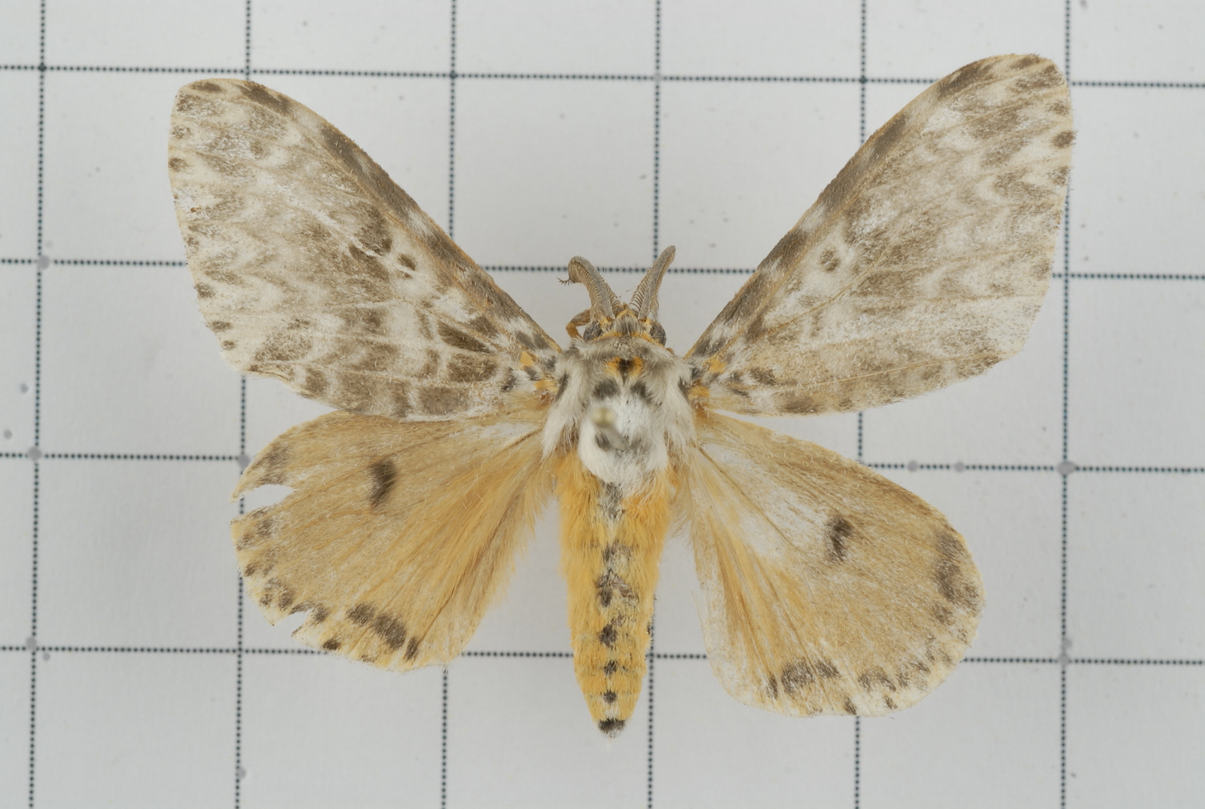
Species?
Lymantria mathura subpallida
